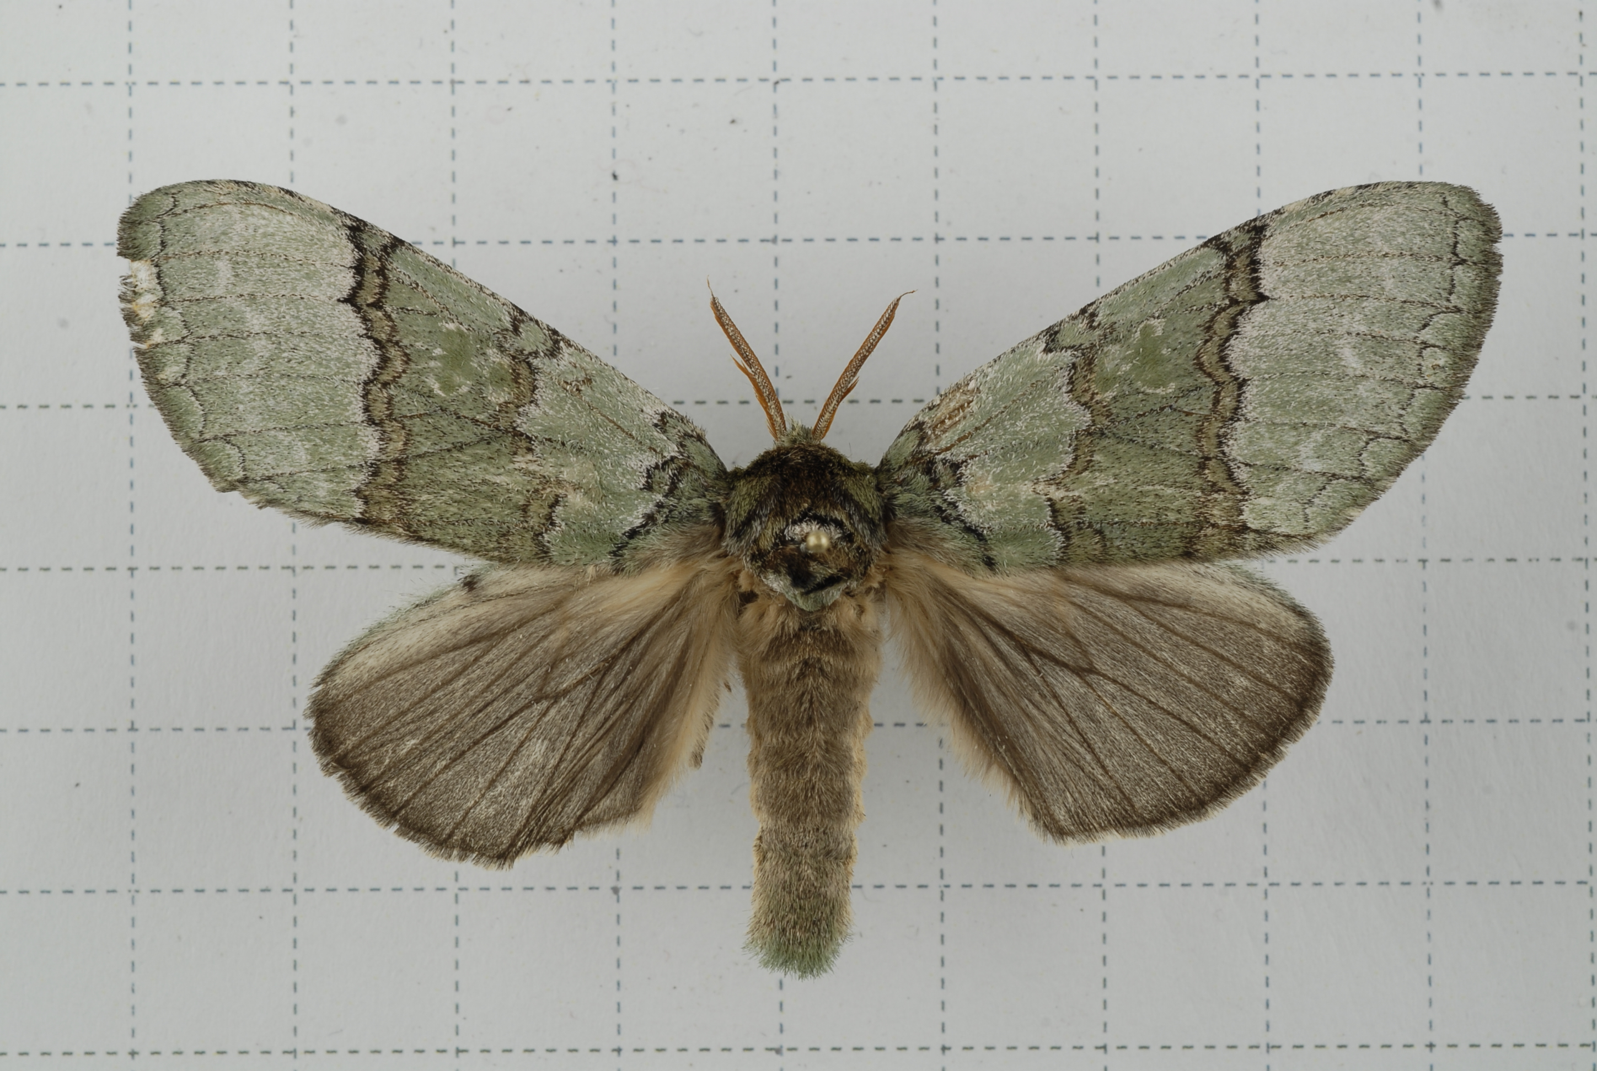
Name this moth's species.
Netria multispinae multispinae
